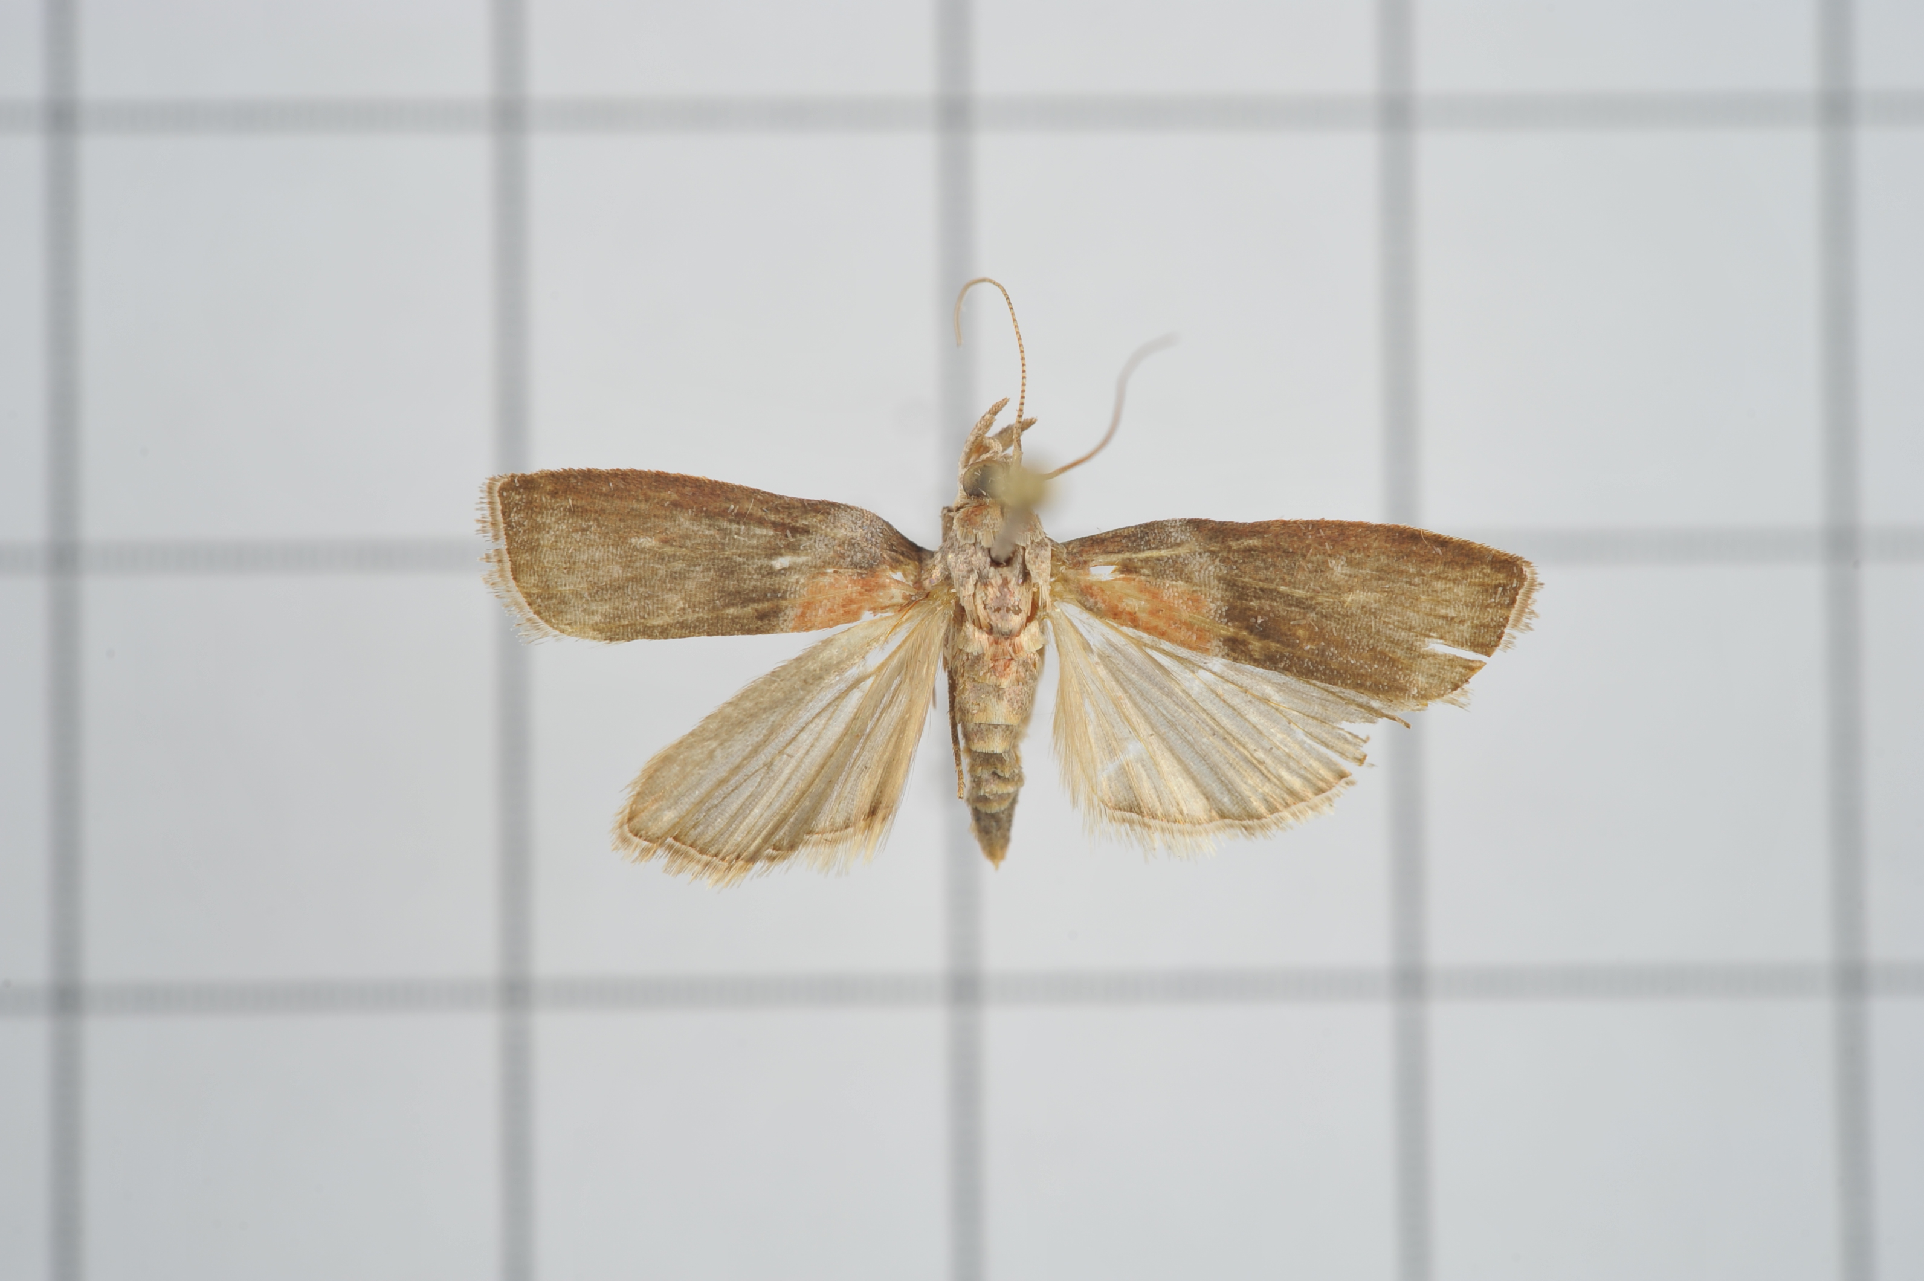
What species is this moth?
Addyme inductalis
